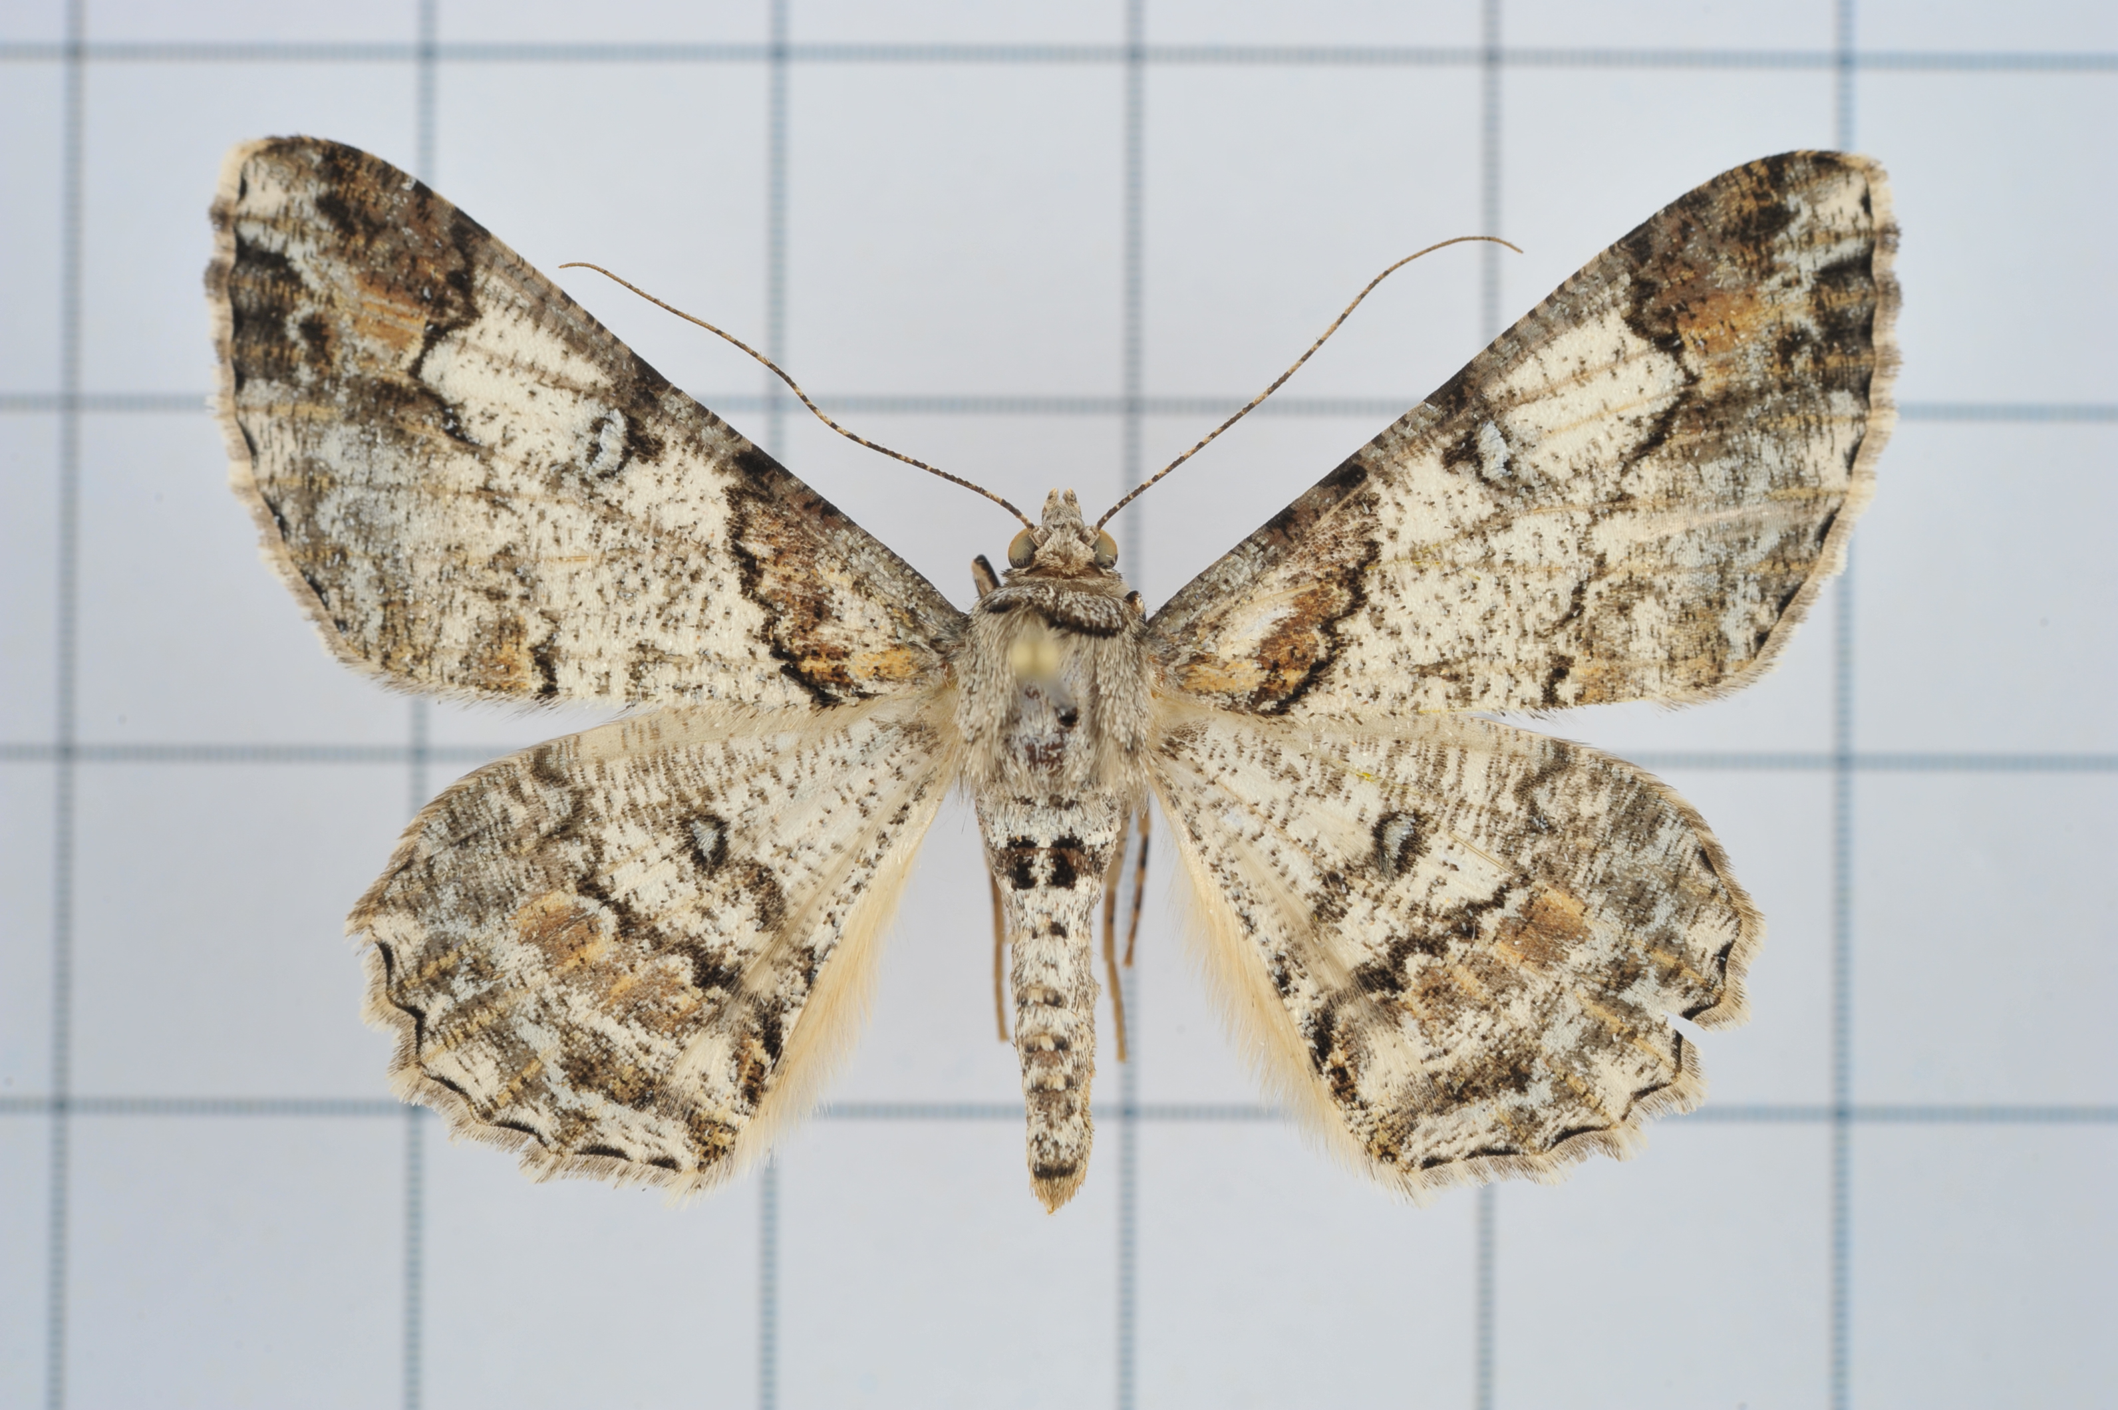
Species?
Cleora fraterna
